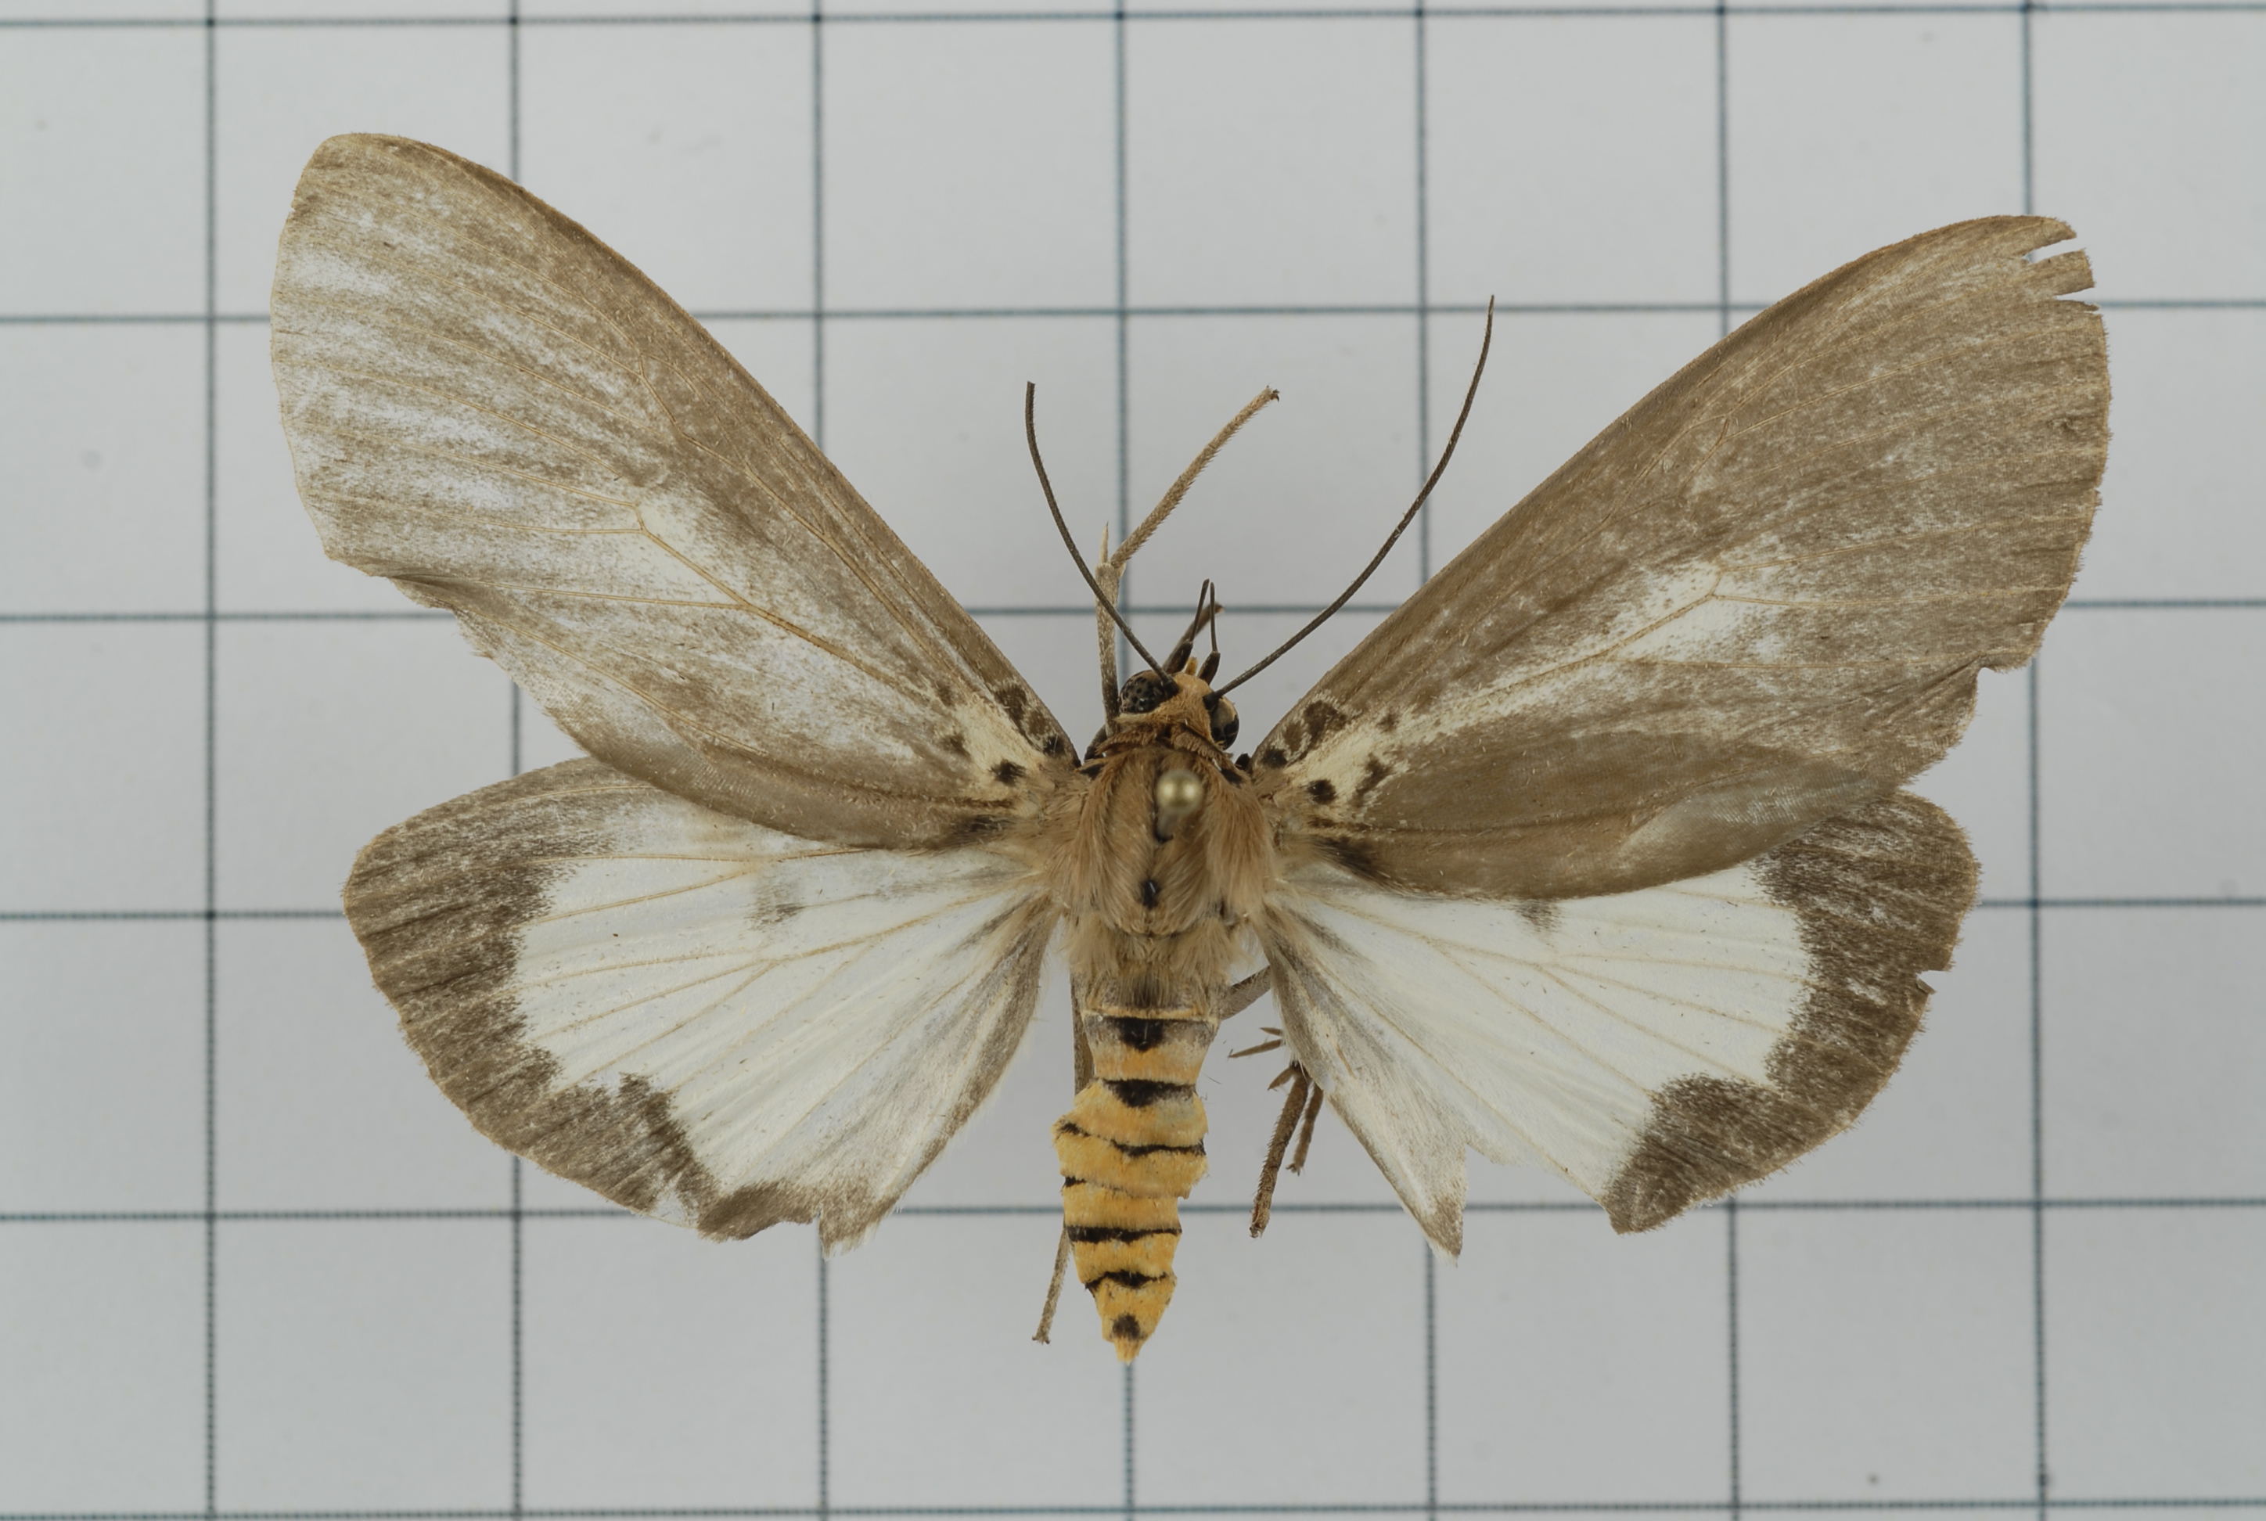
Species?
Asota heliconia zebrina
